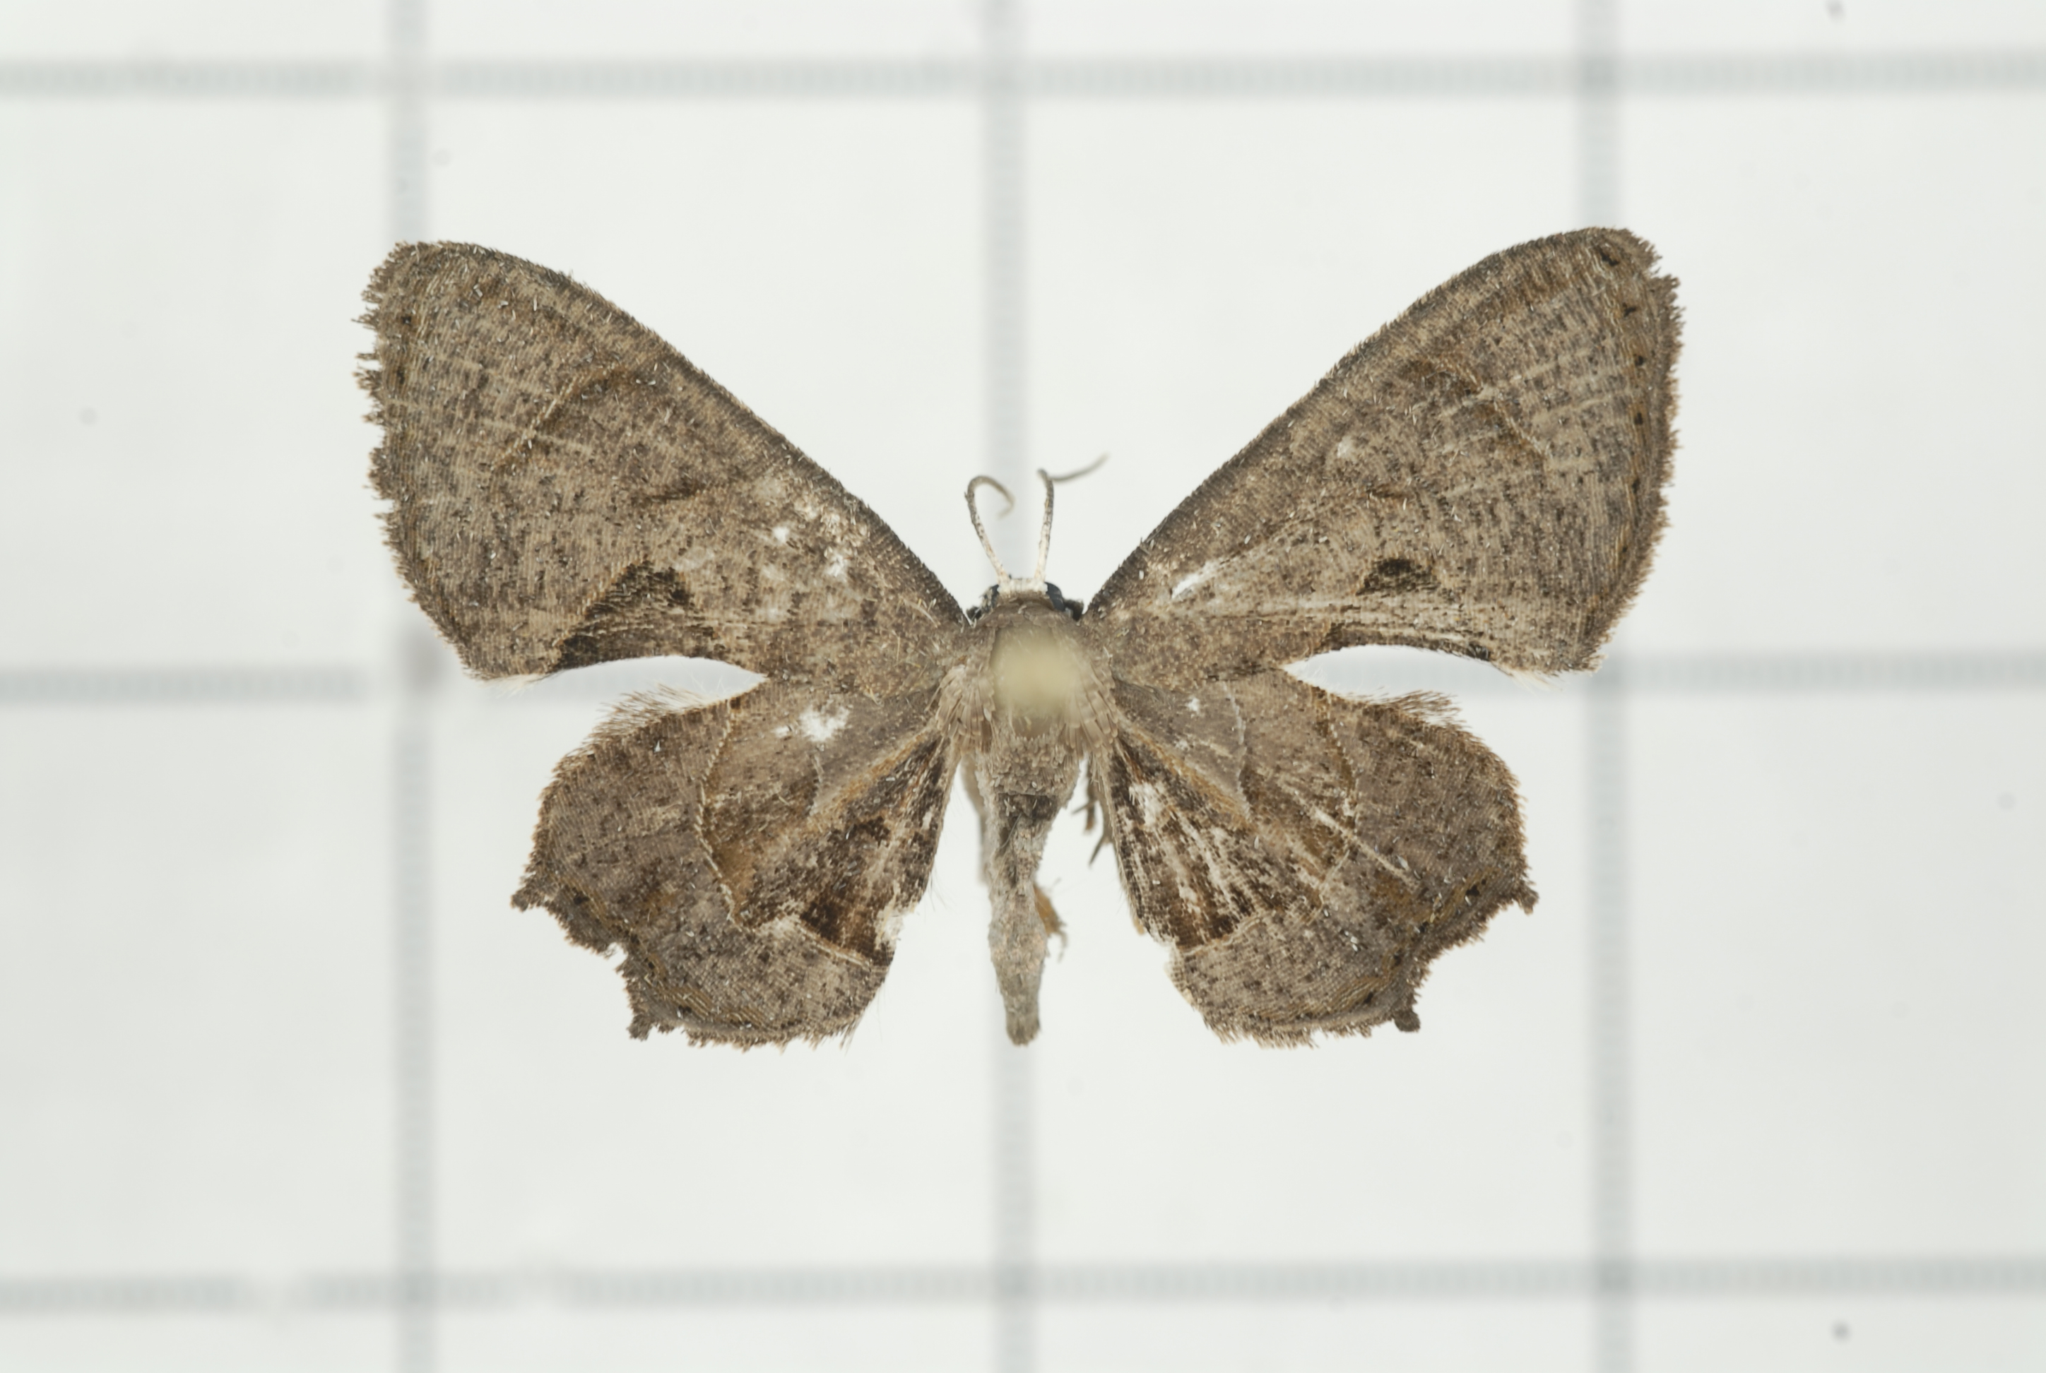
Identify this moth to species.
Phazaca alikangensis
